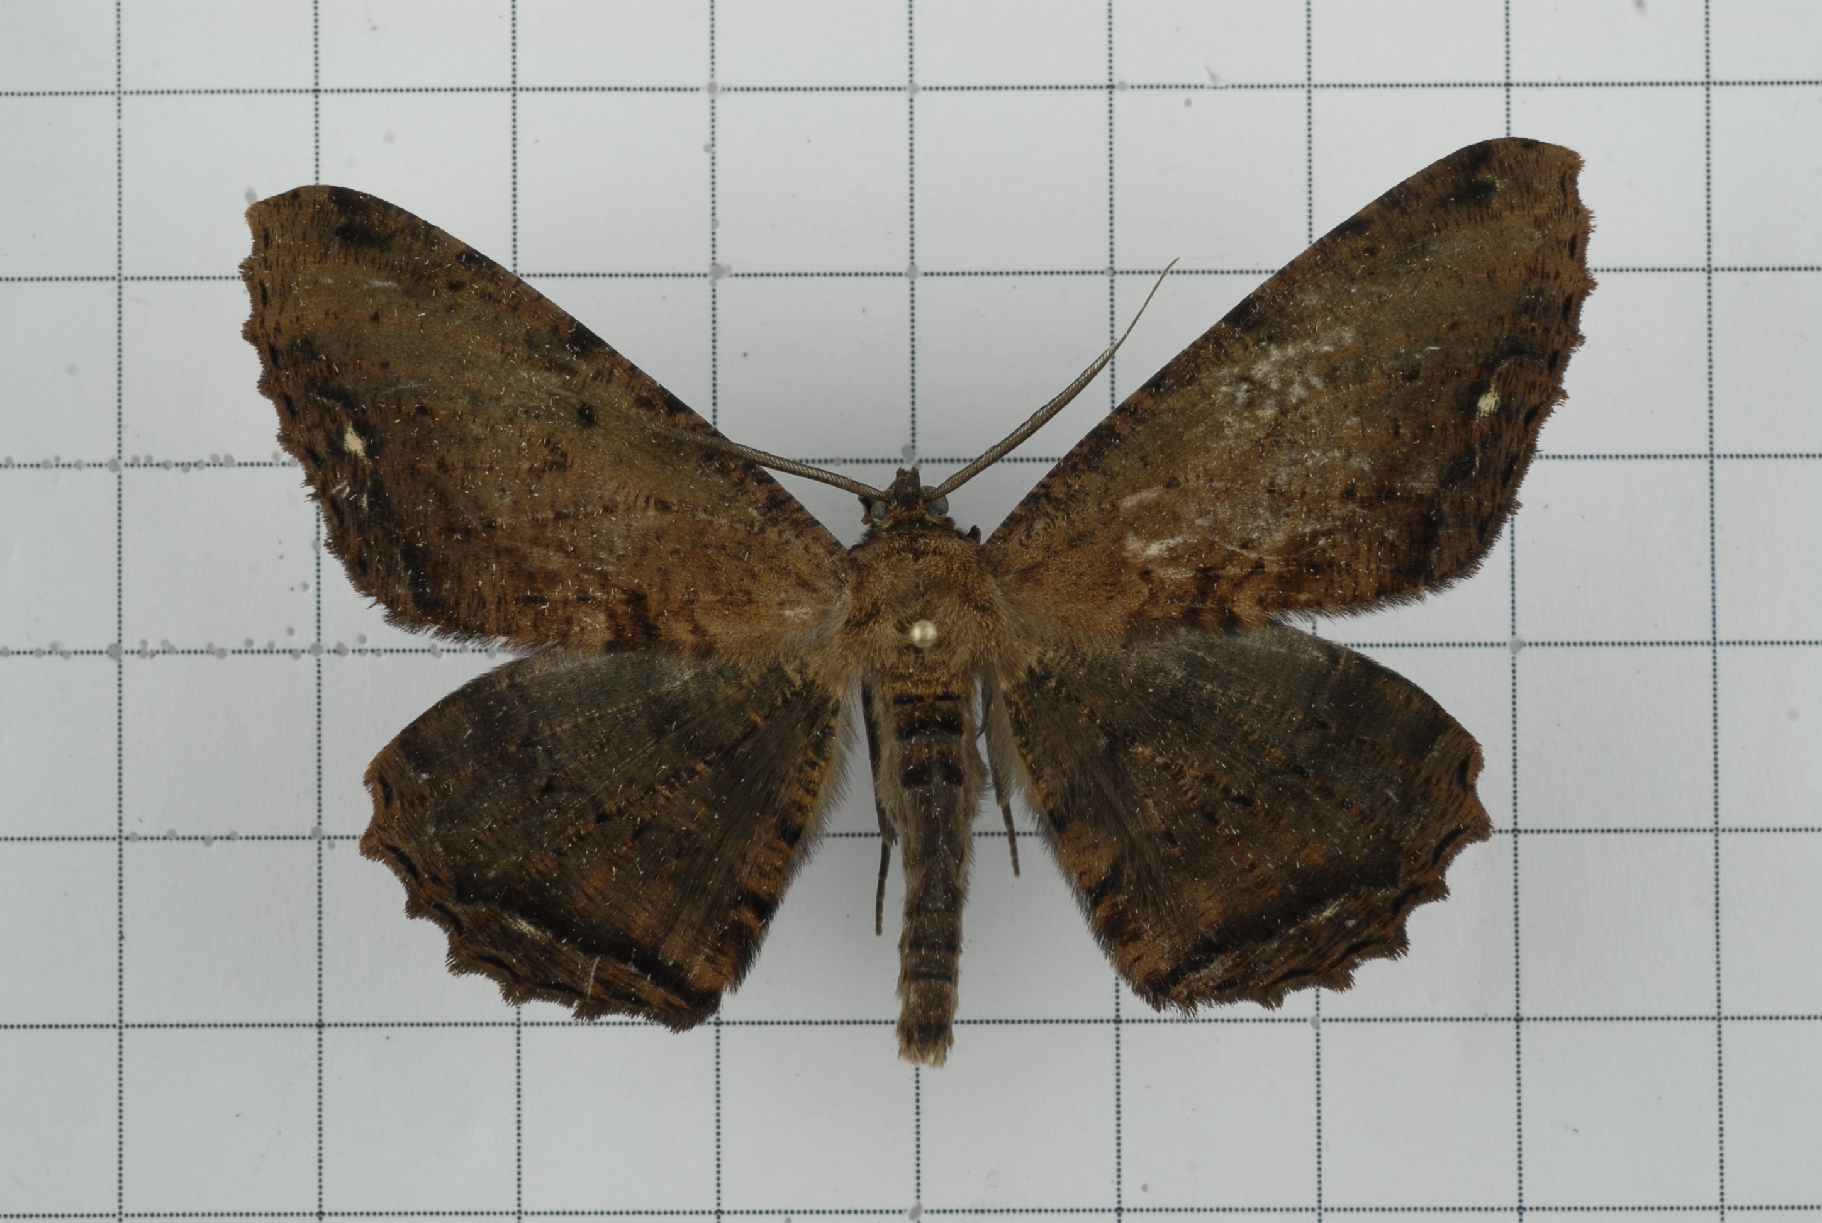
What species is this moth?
Chorodna creataria
